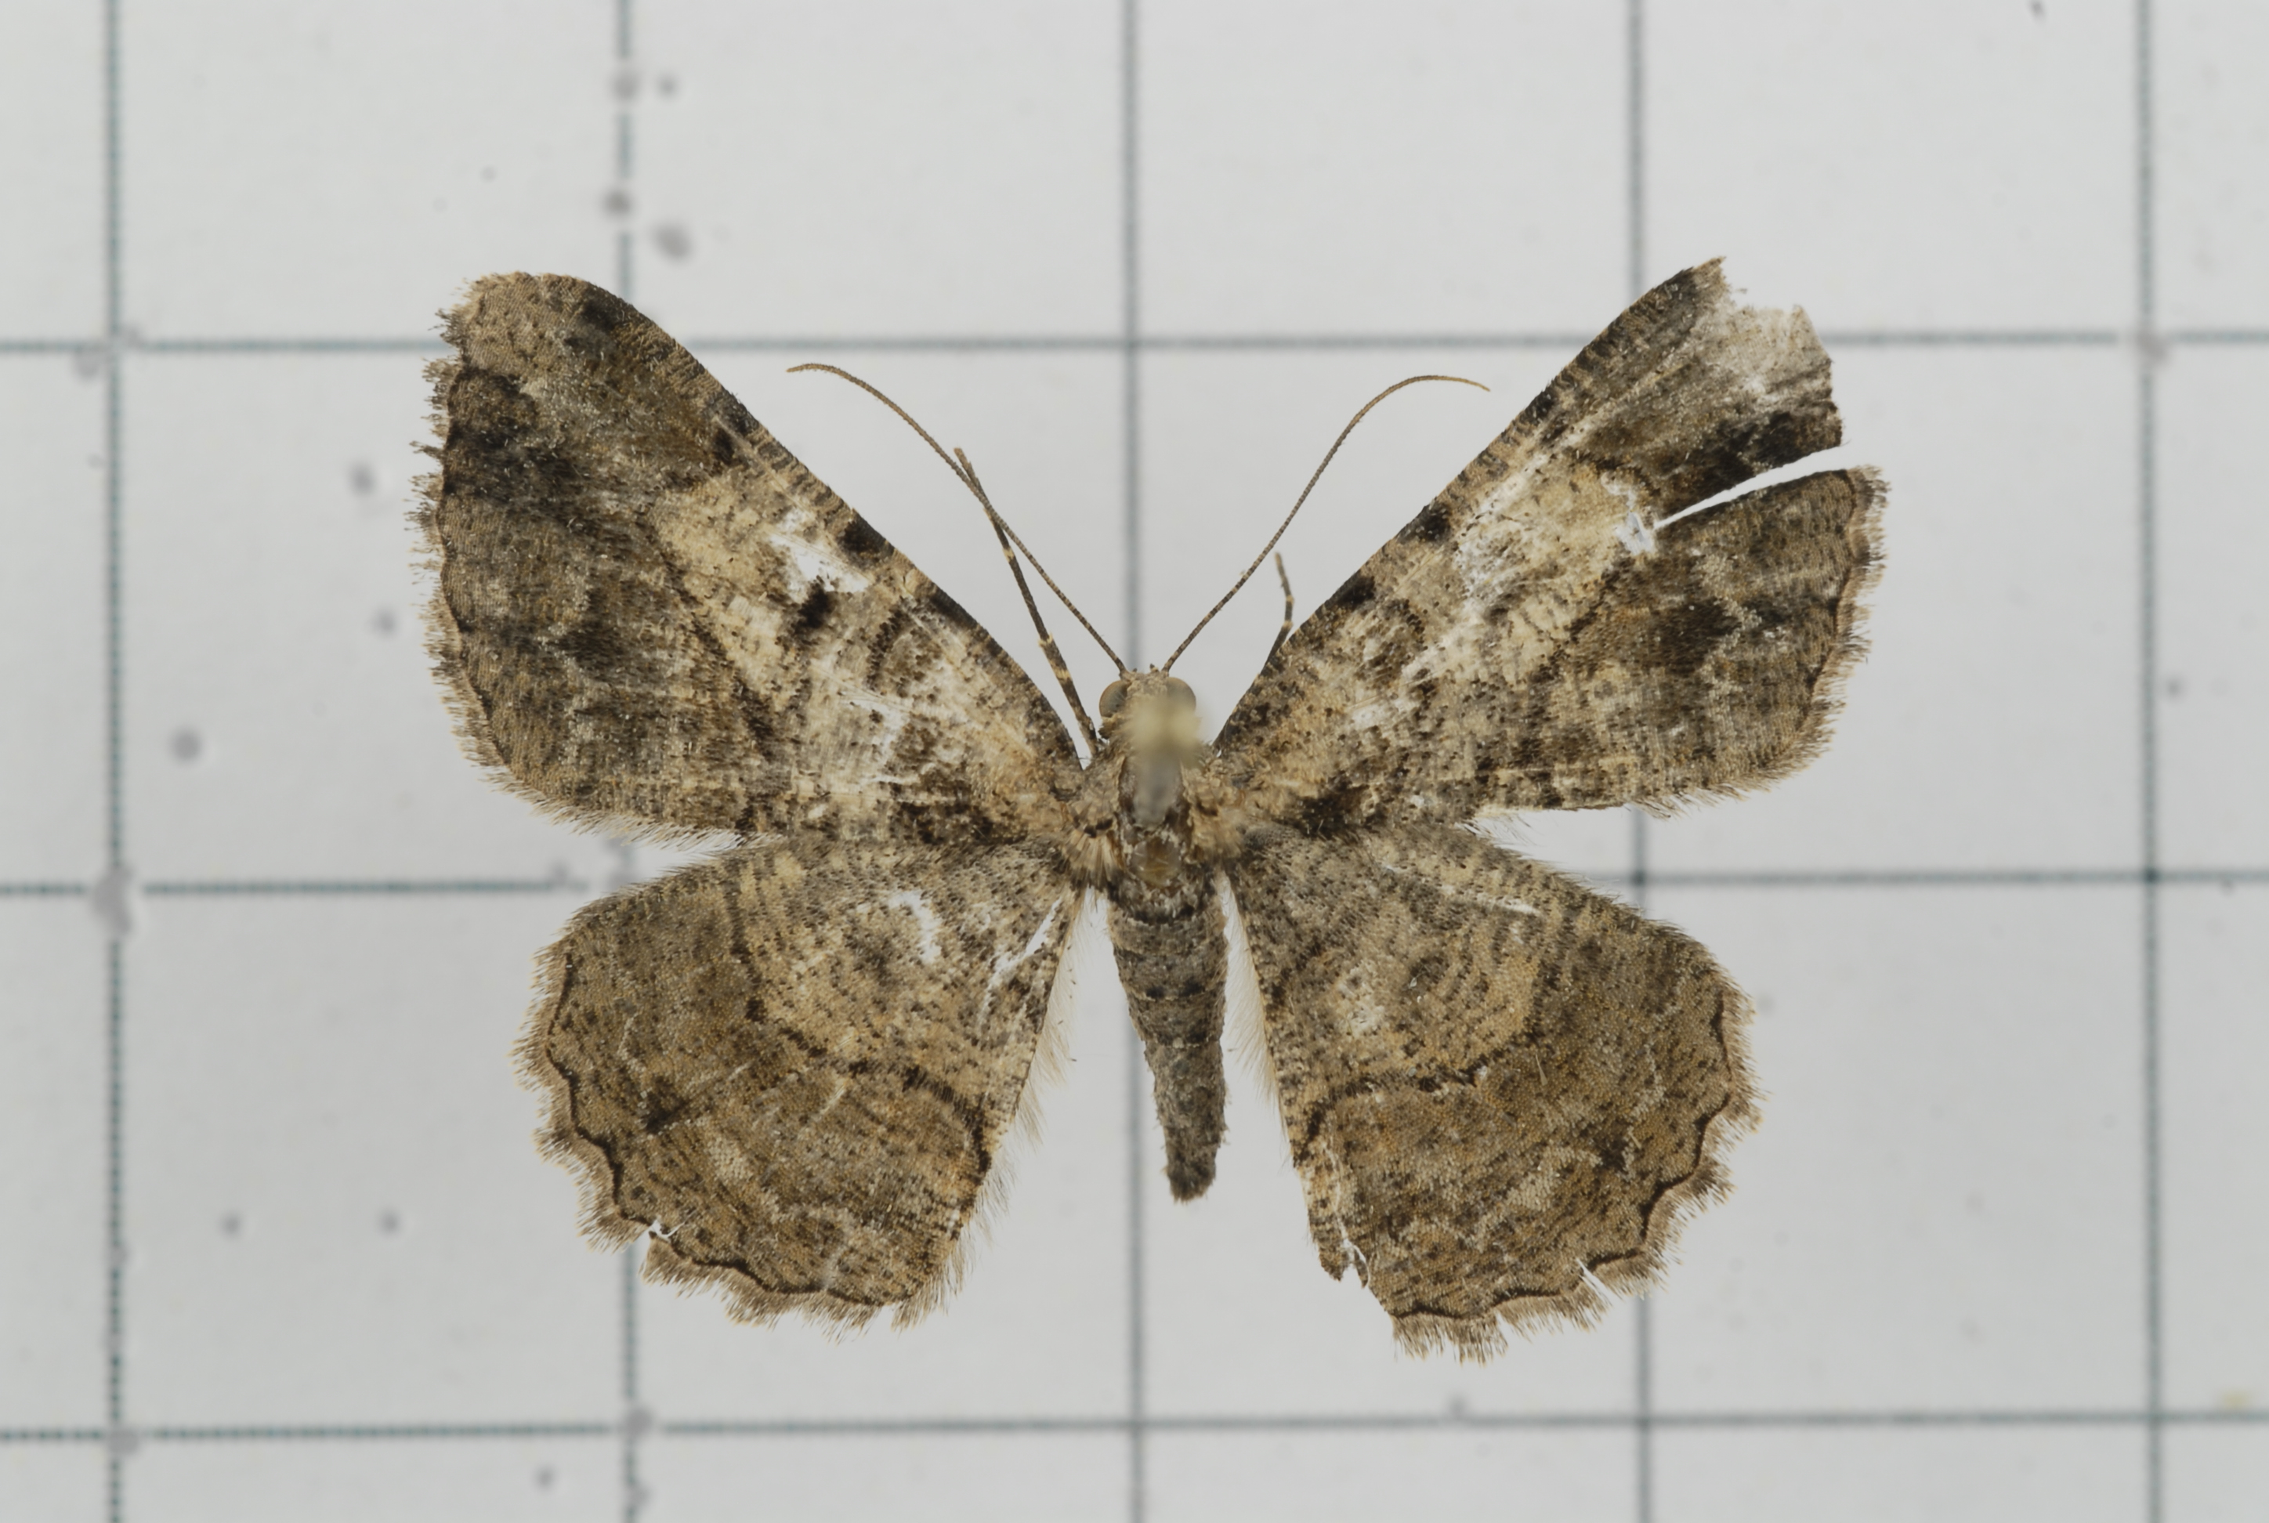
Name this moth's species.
Psilalcis pulveraria
